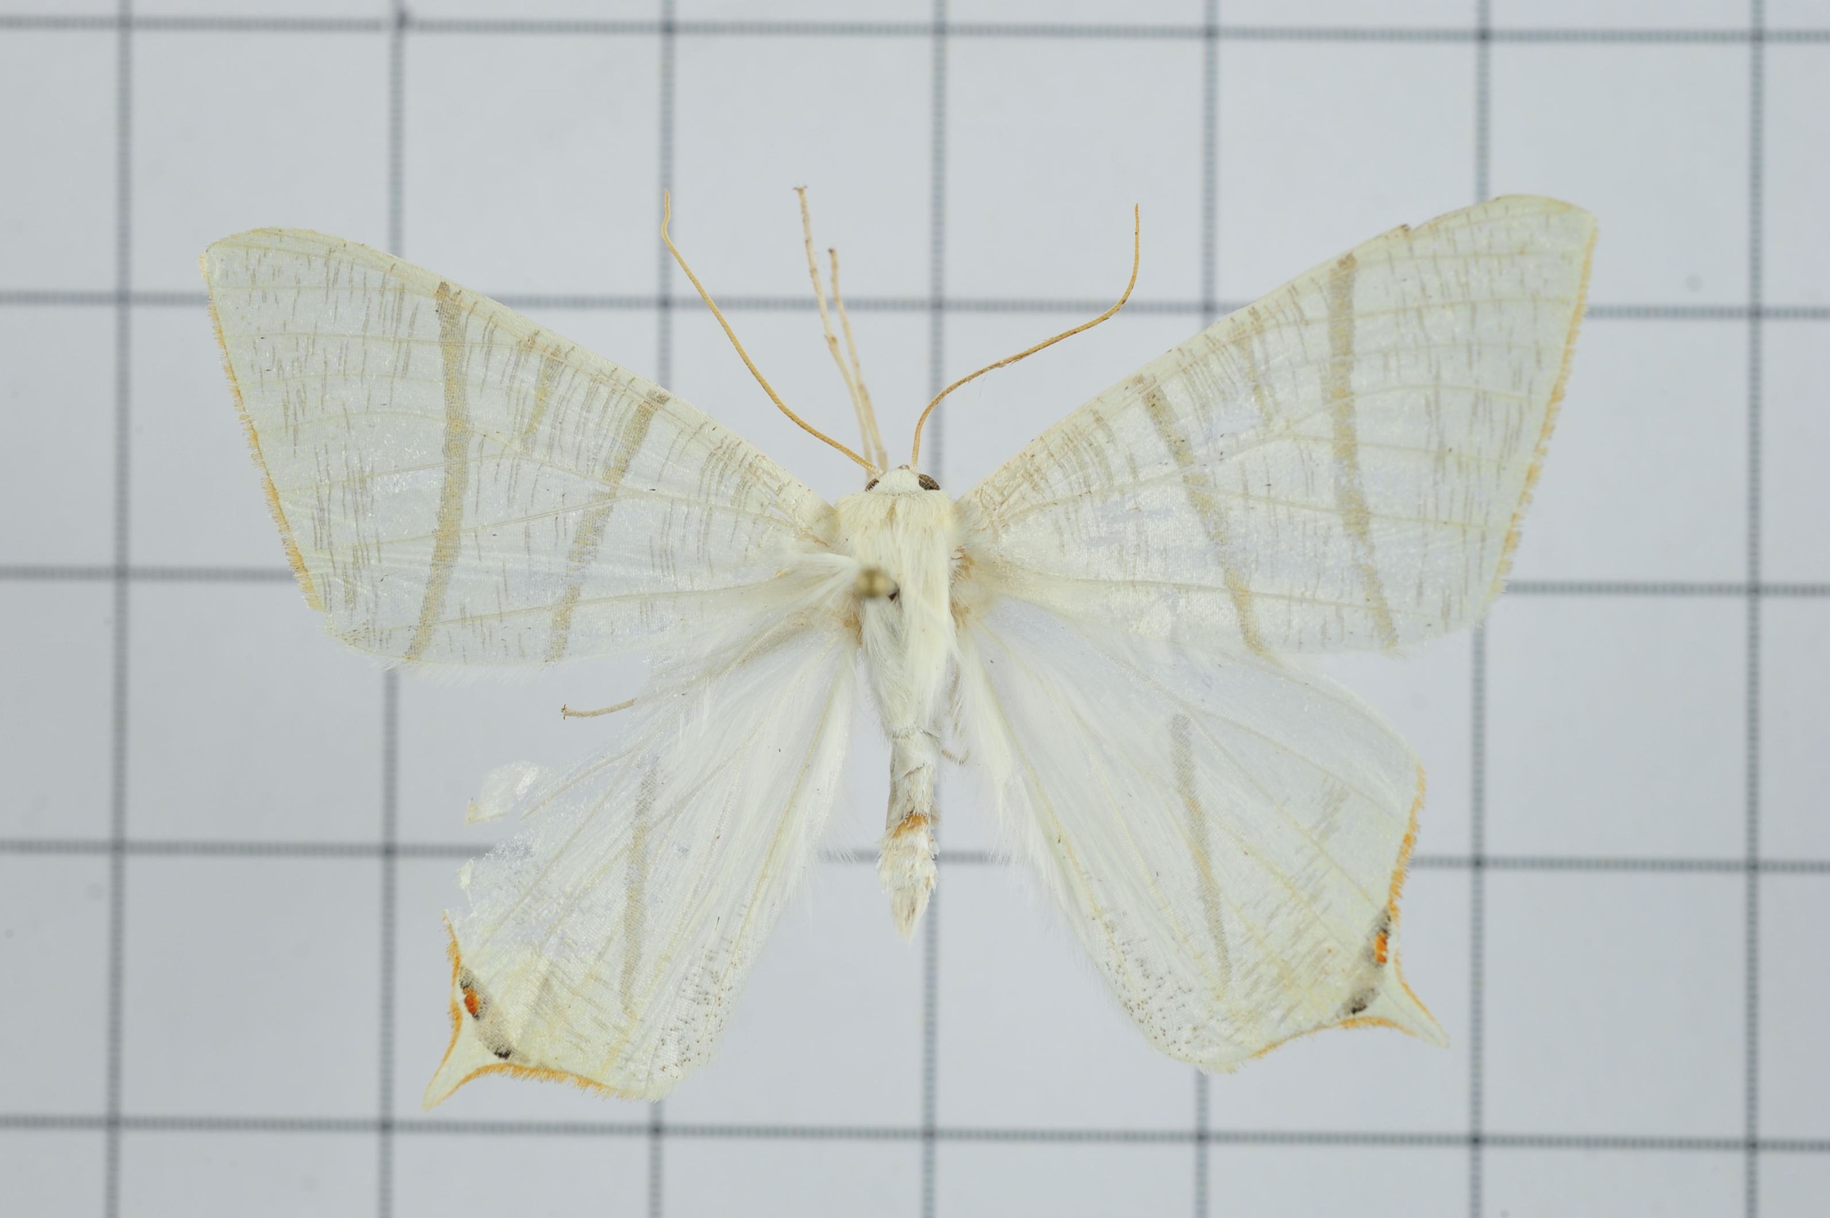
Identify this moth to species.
Ourapteryx pallidula
